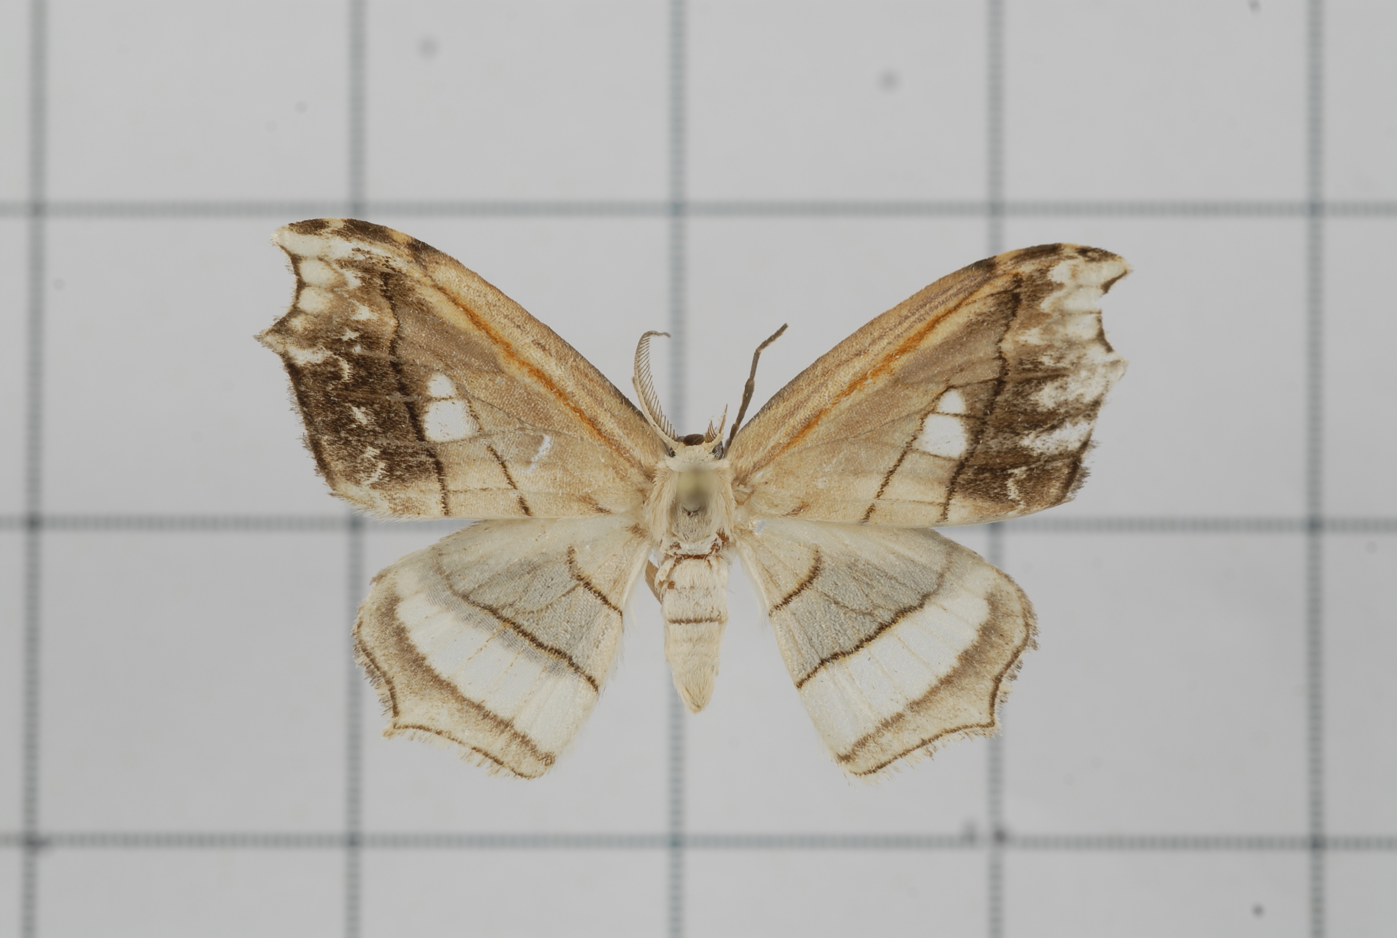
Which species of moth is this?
Leucoblepsis taiwanensis
